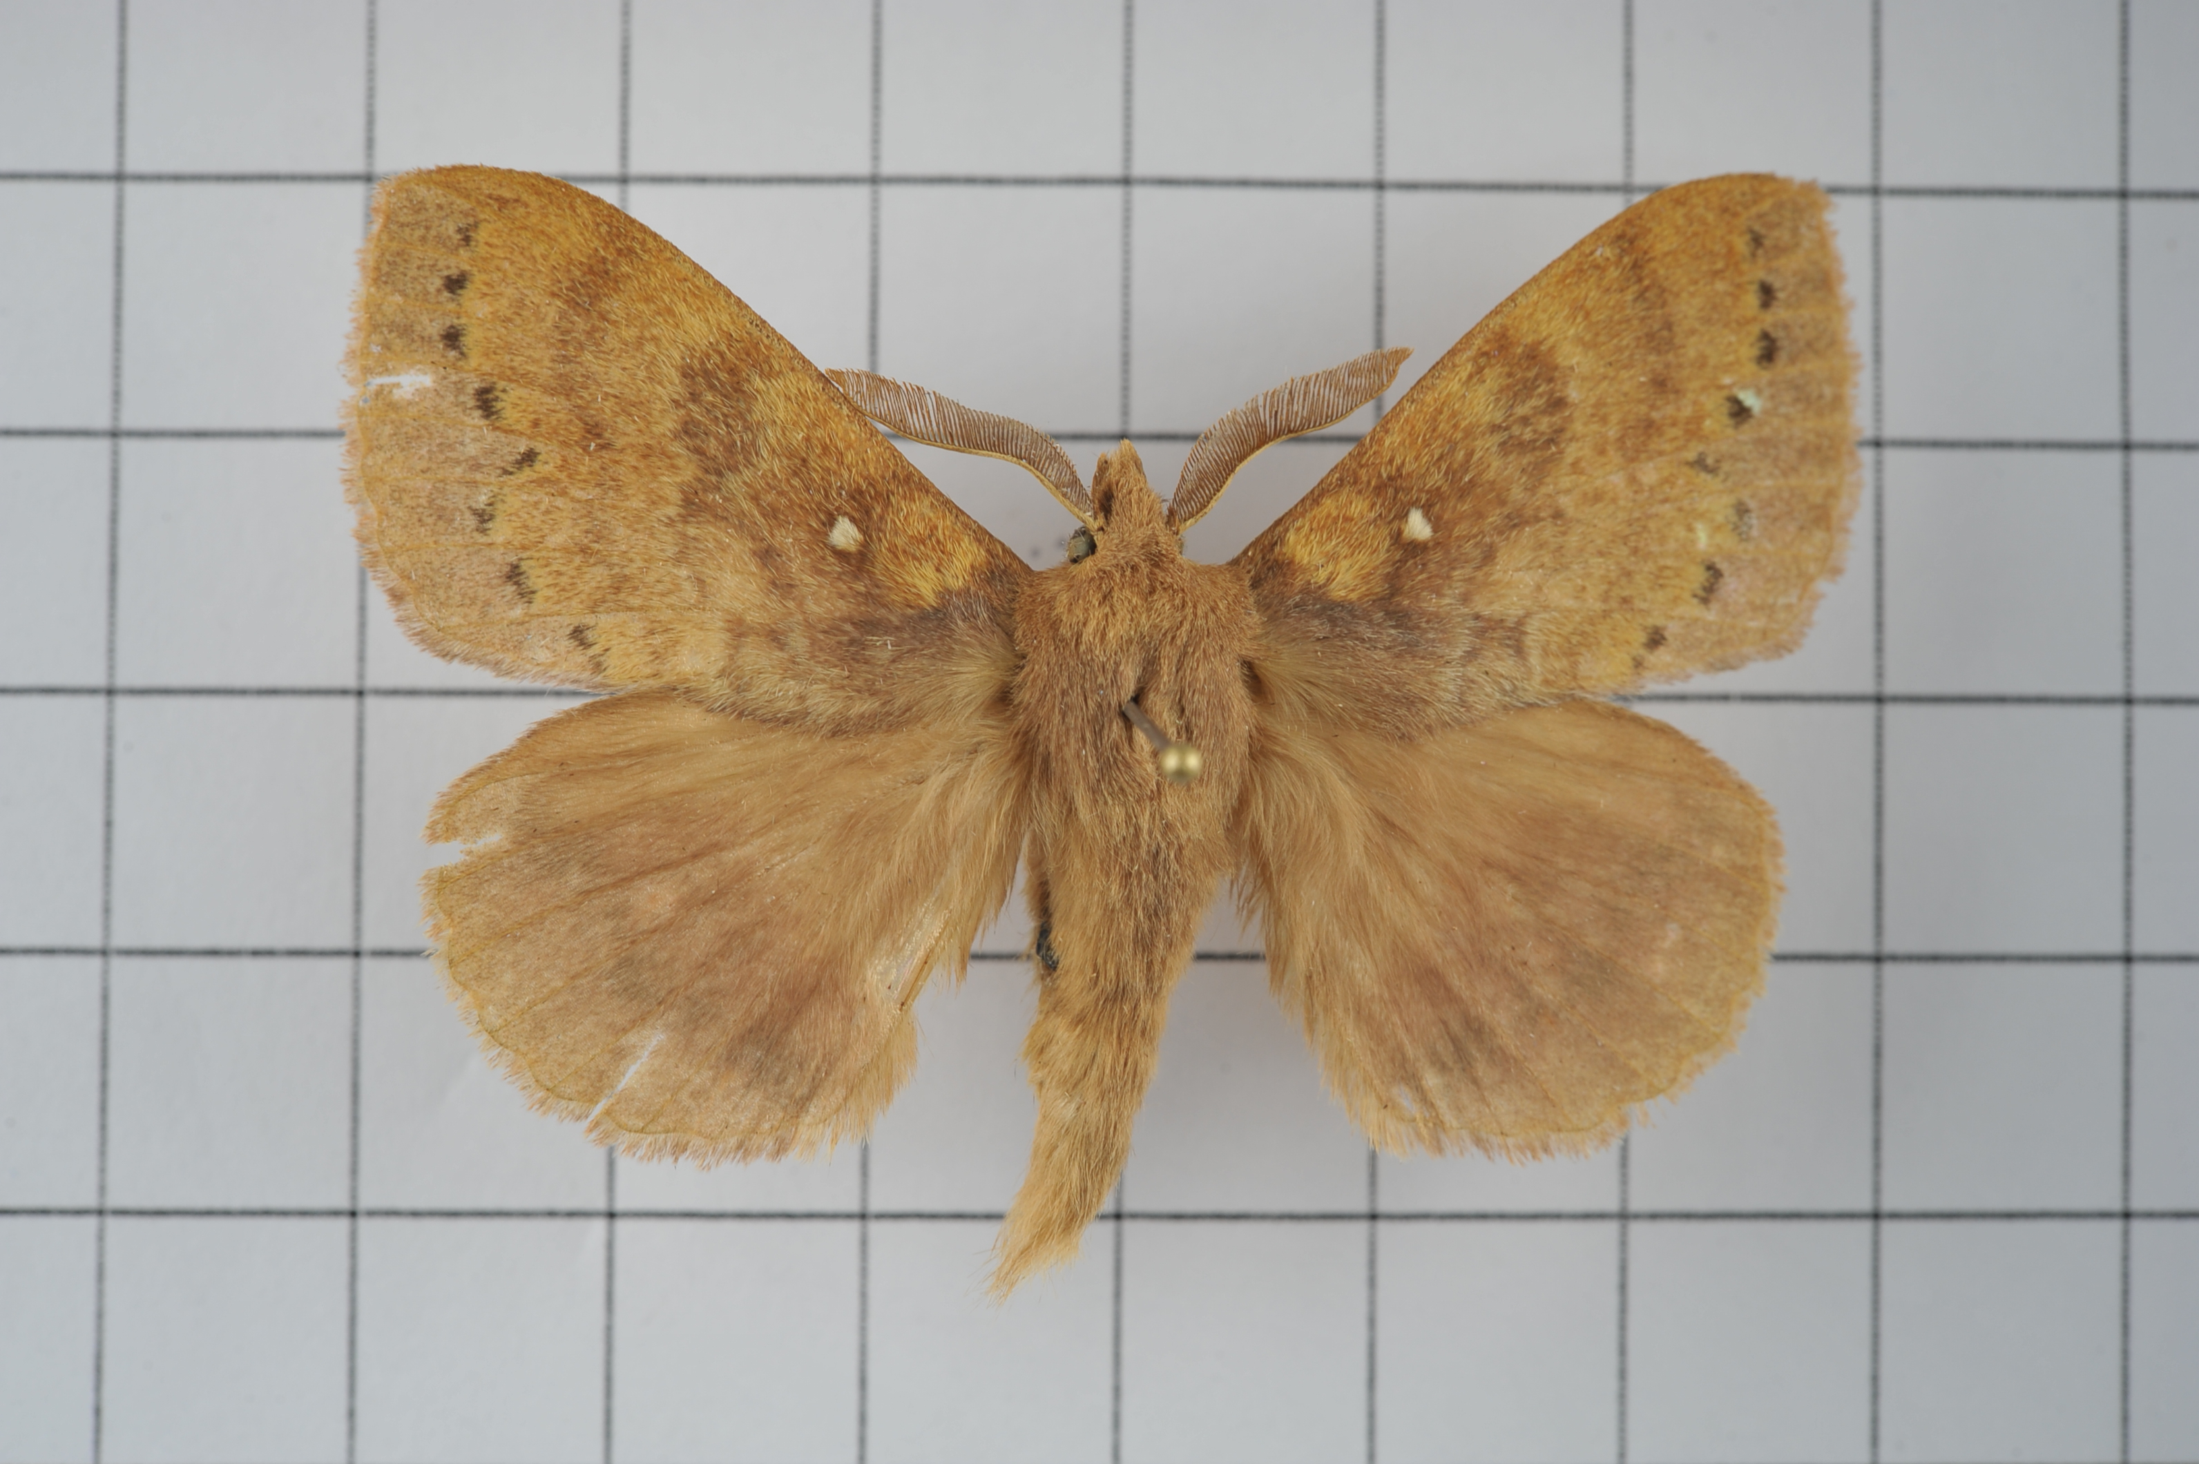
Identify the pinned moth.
Kunugia undans metanastroides
